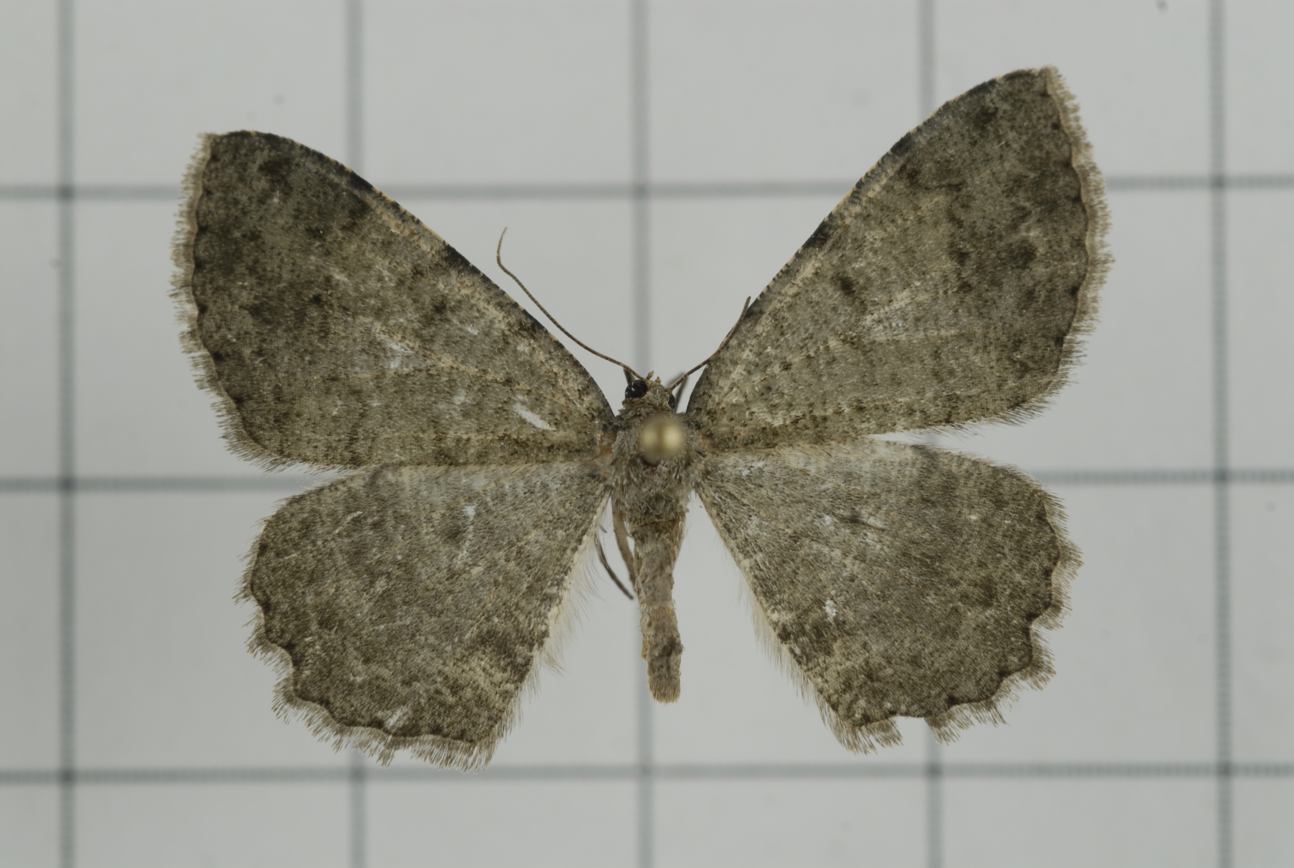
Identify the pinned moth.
Gnophos delitescens
